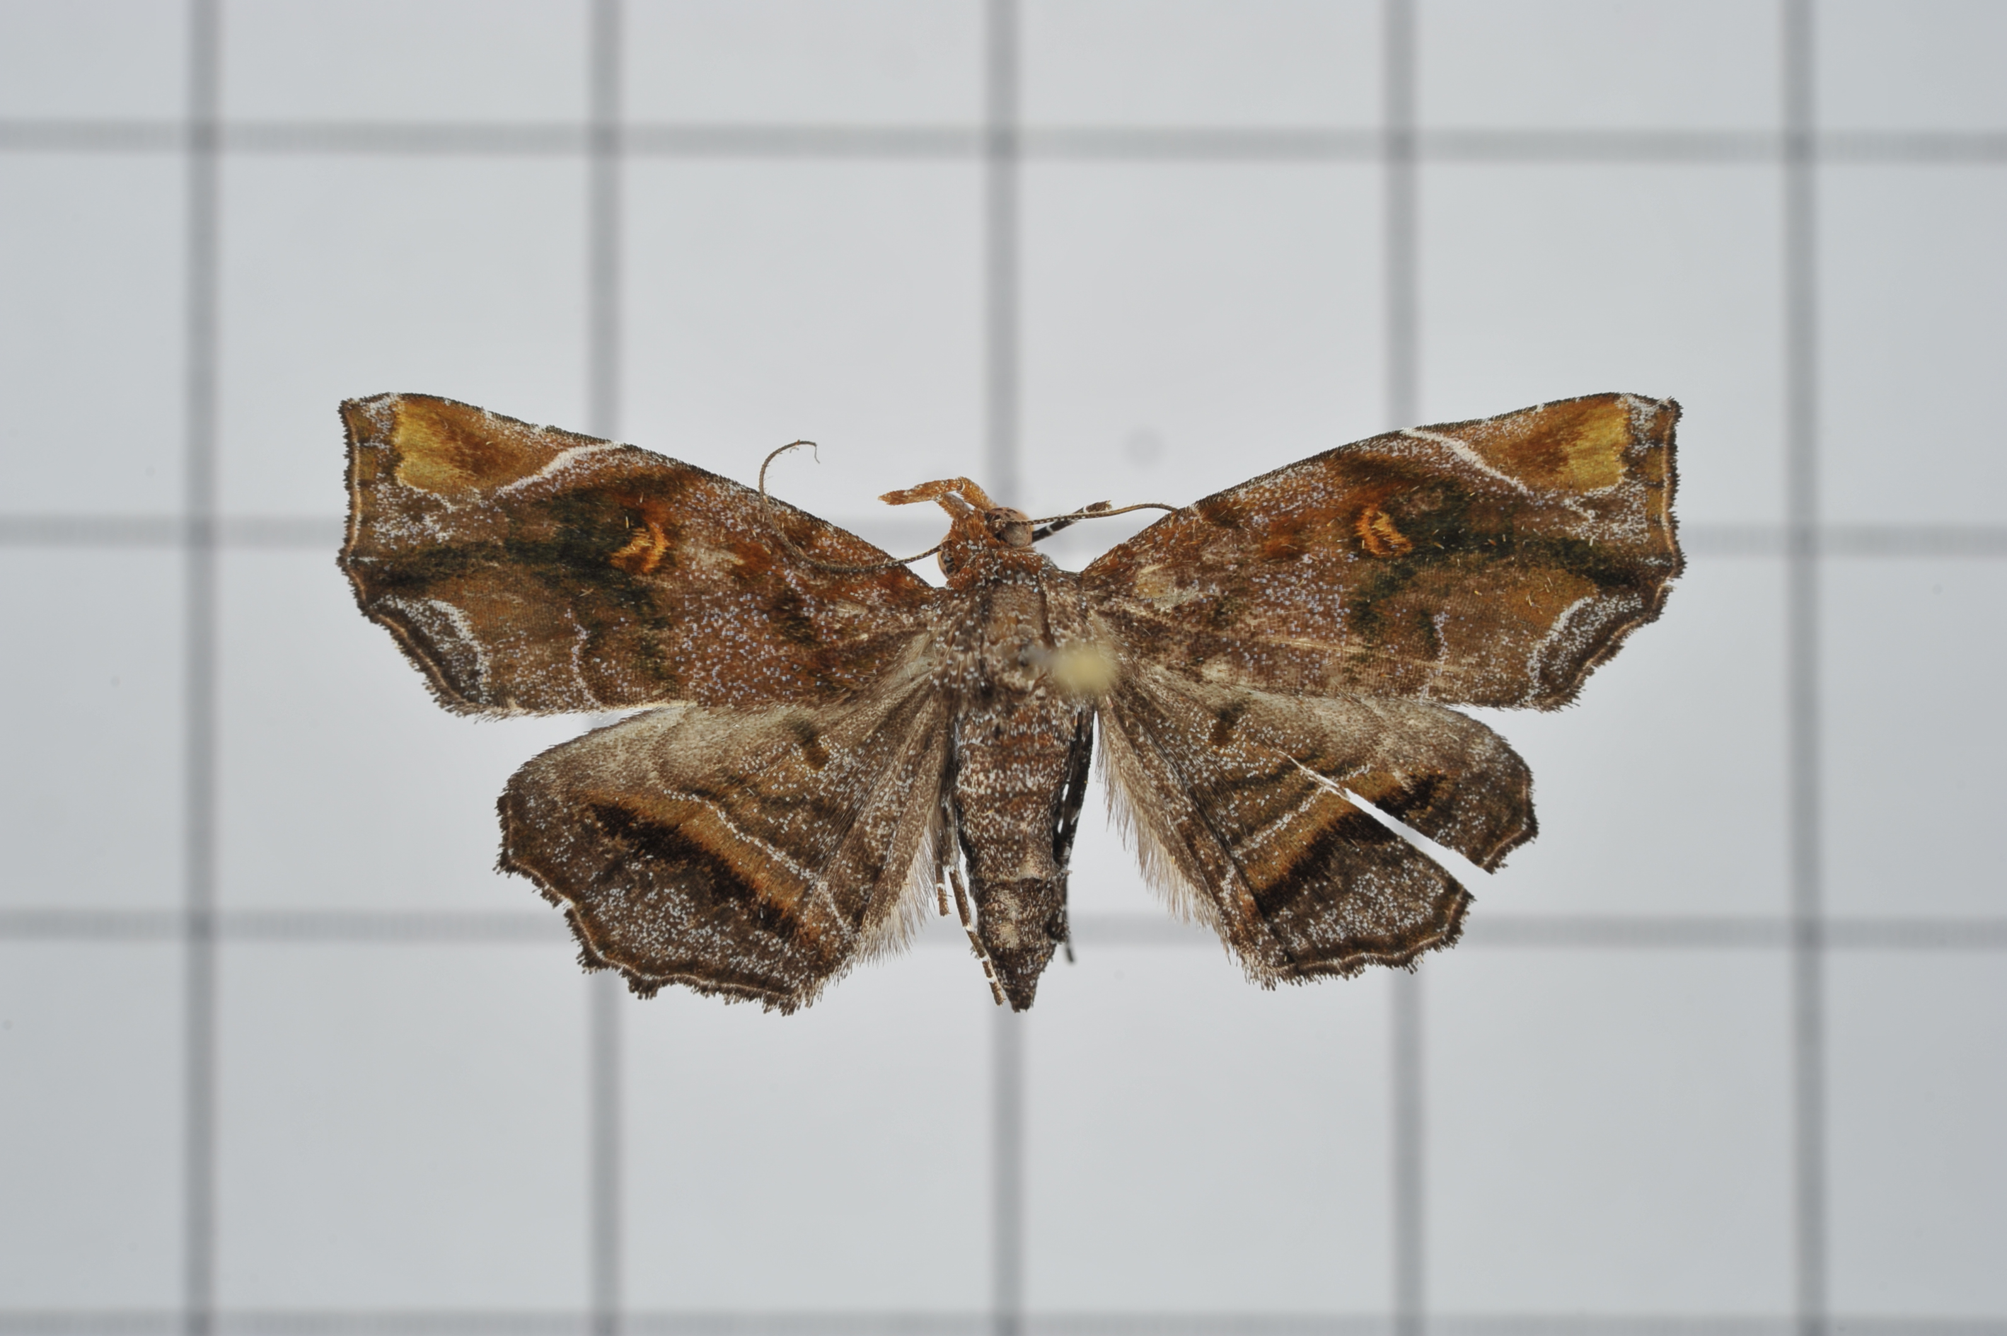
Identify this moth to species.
Egnasia nagadeboides
